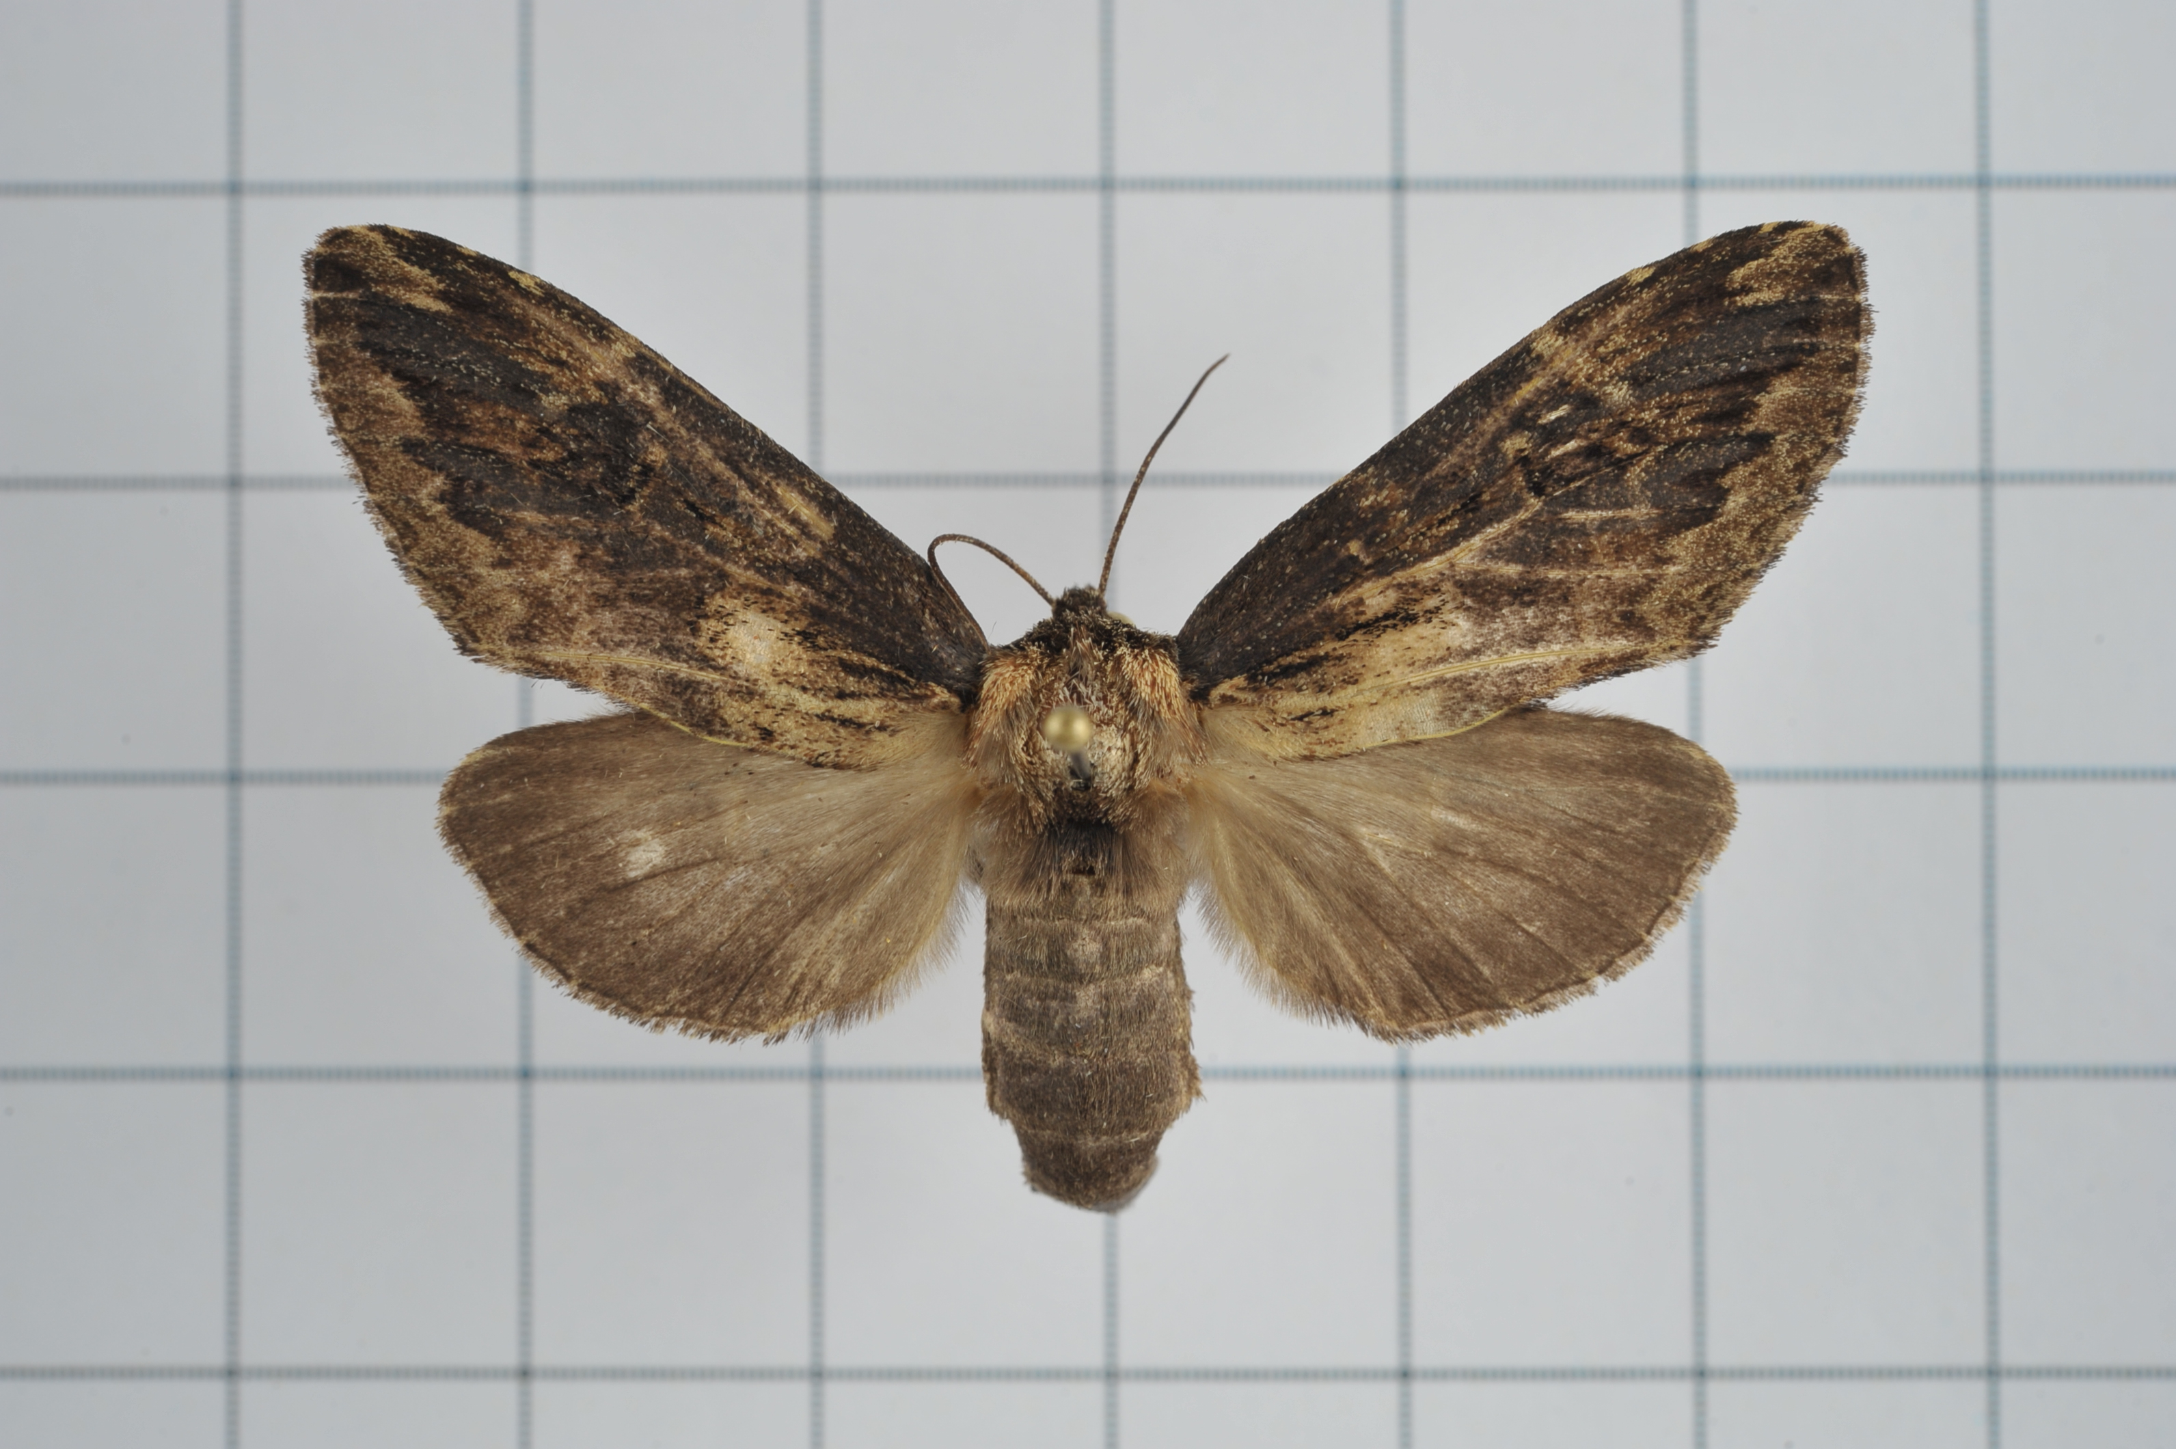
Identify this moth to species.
Allodontoides tenebrosa
